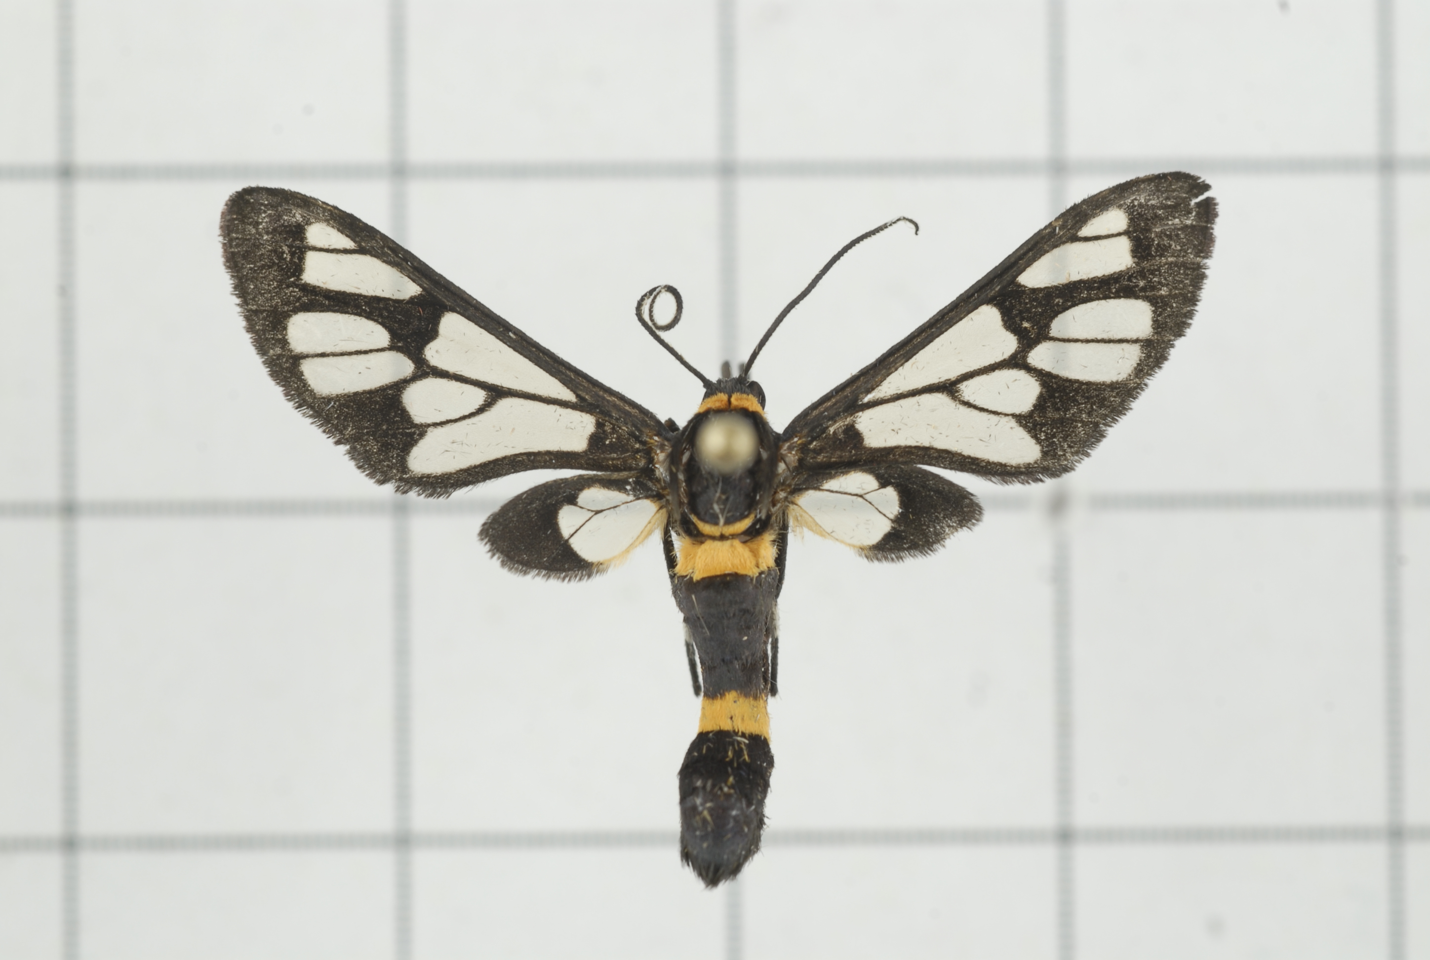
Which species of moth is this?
Syntomoides imaon
